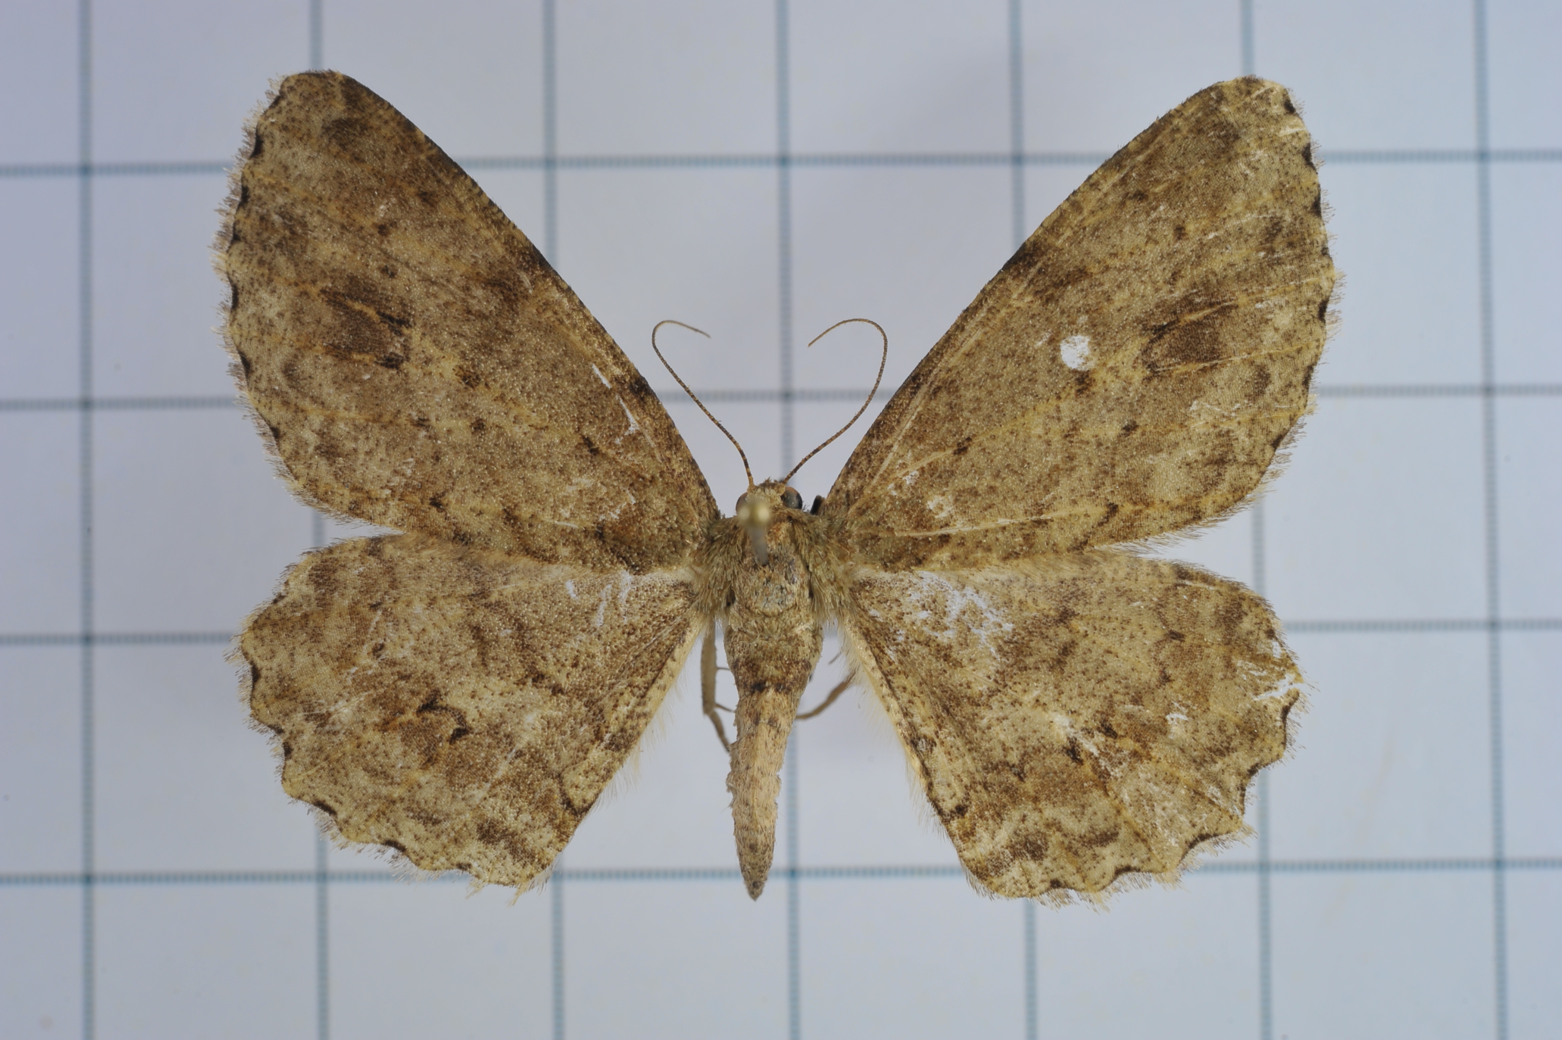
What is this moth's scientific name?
Ectropis excellens
